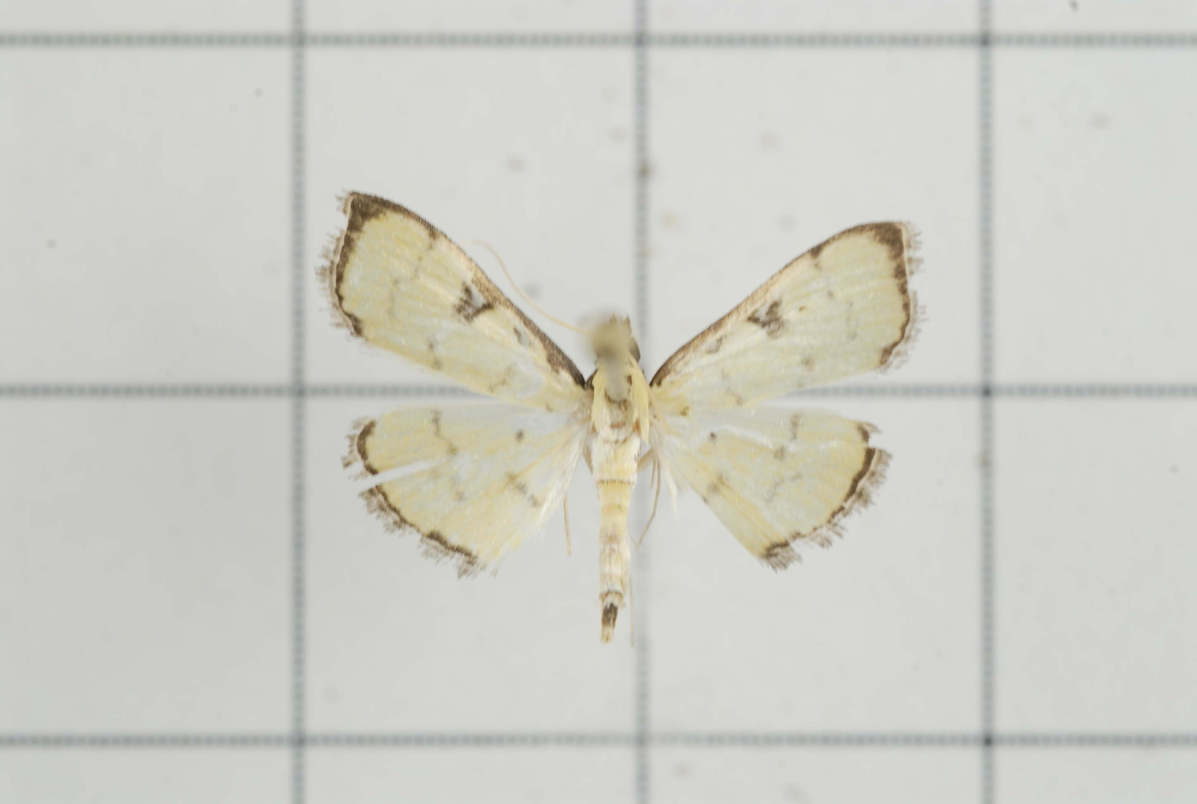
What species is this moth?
Goniorhynchus butyrosa
